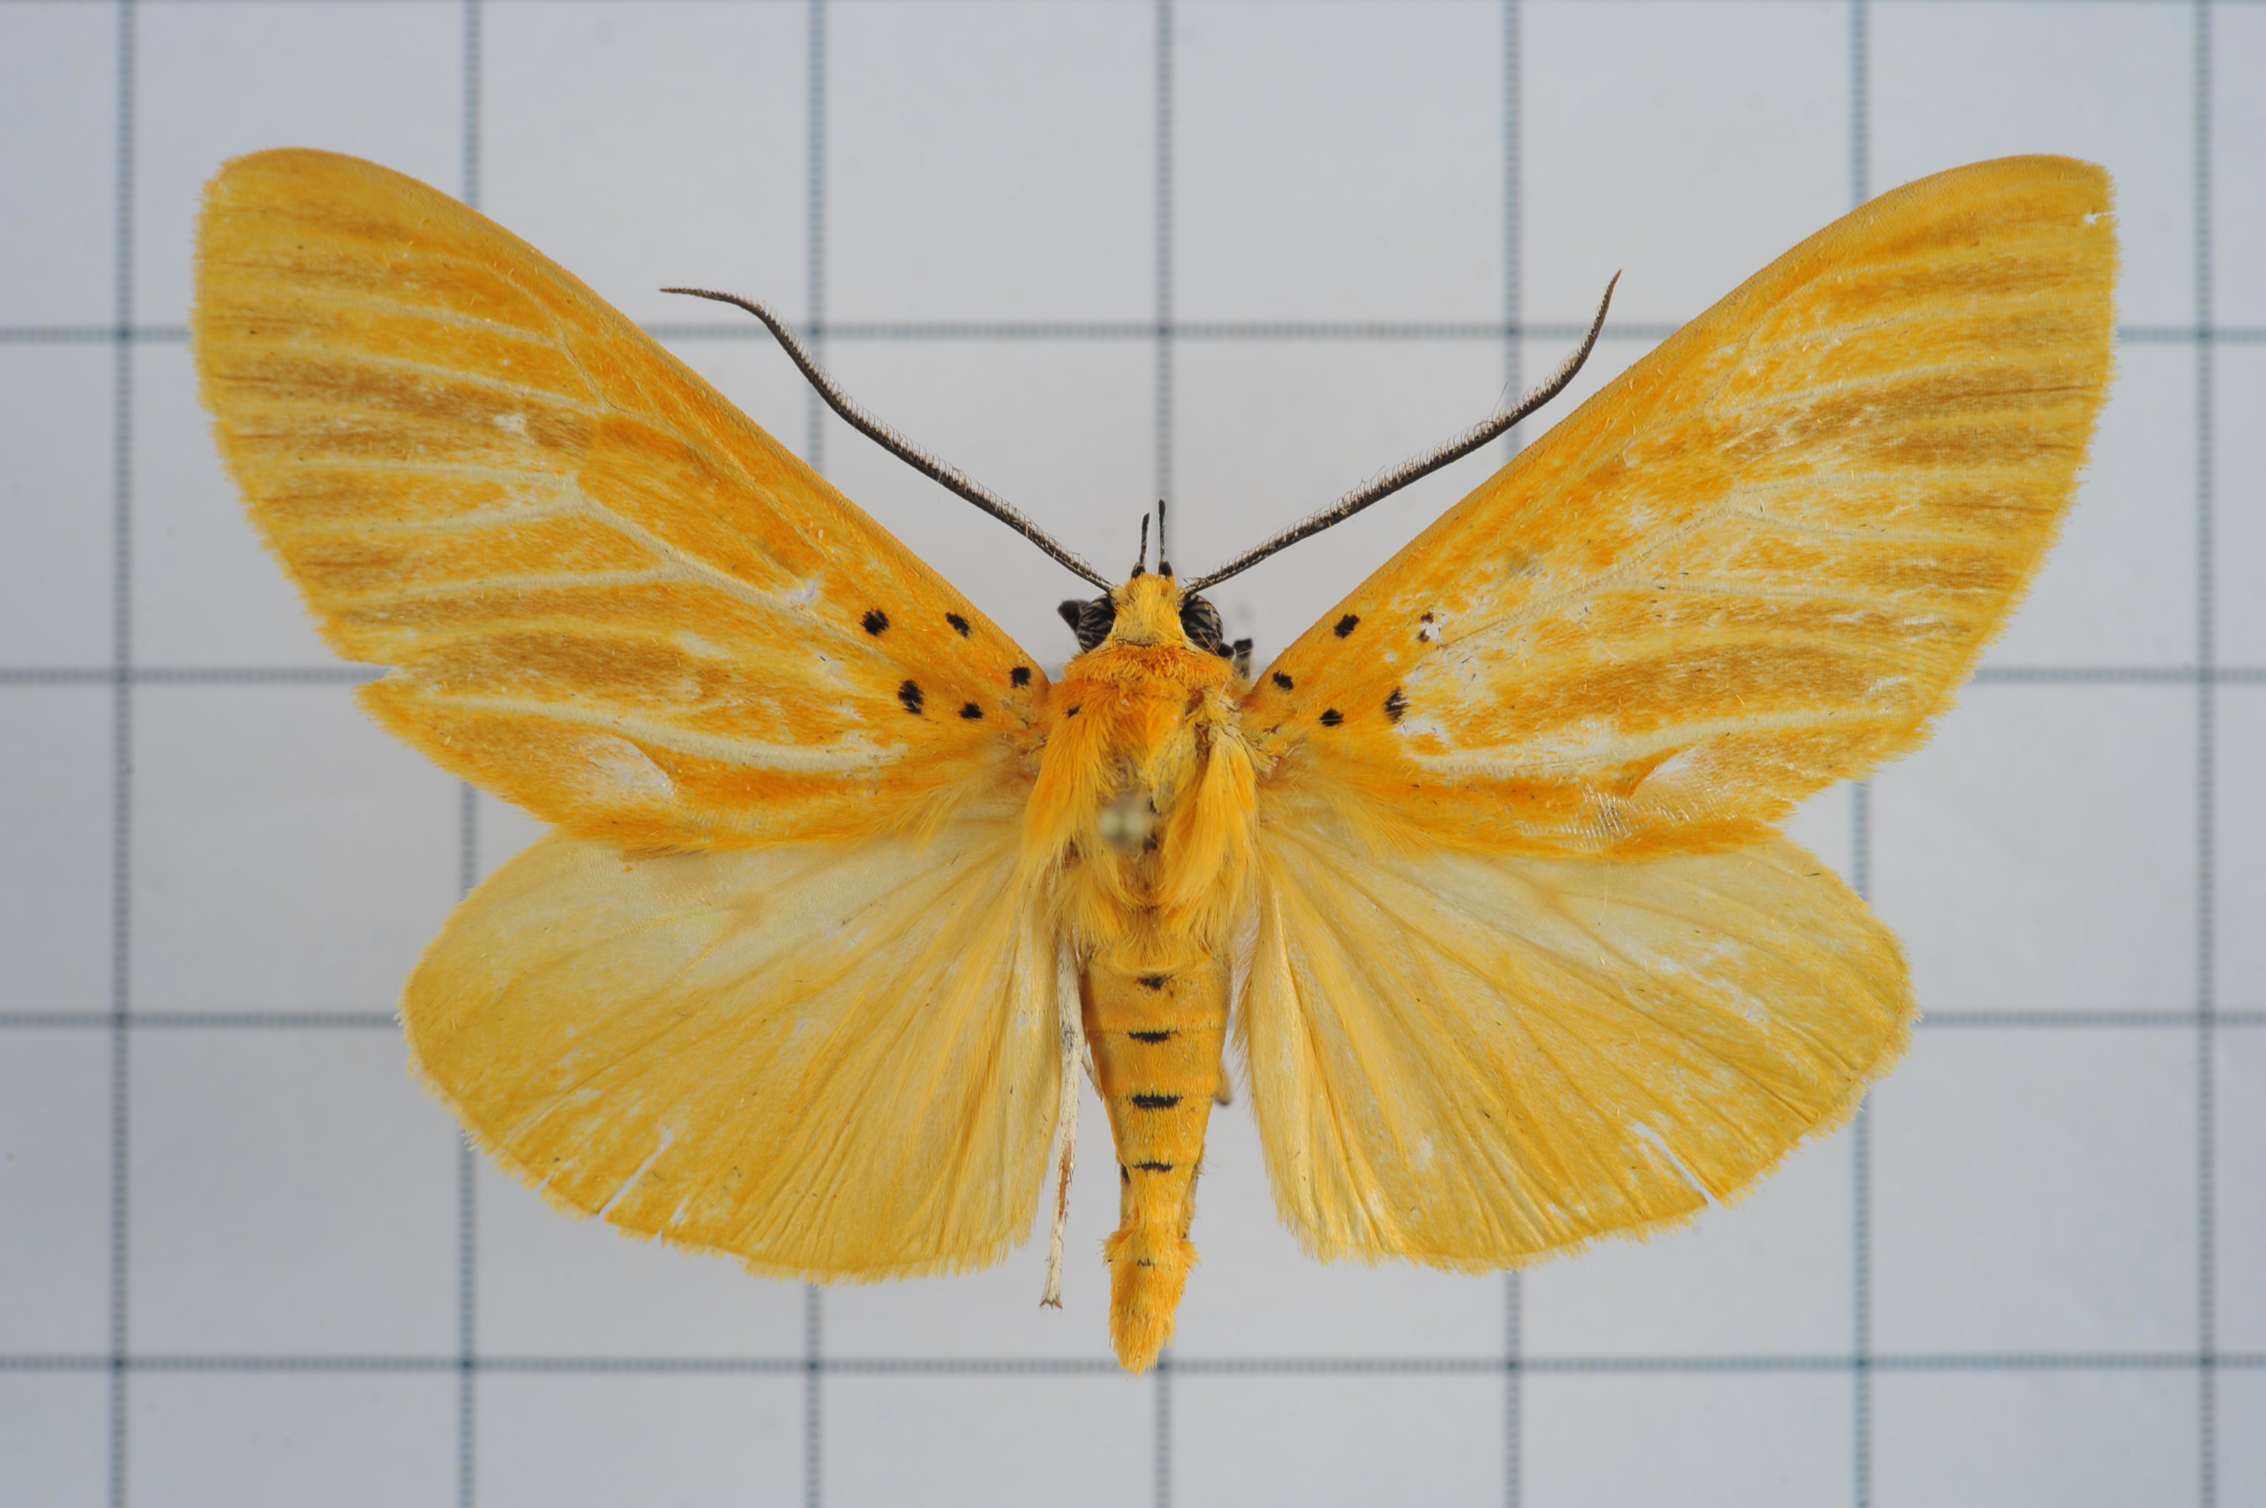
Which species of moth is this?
Asota egens confinis
